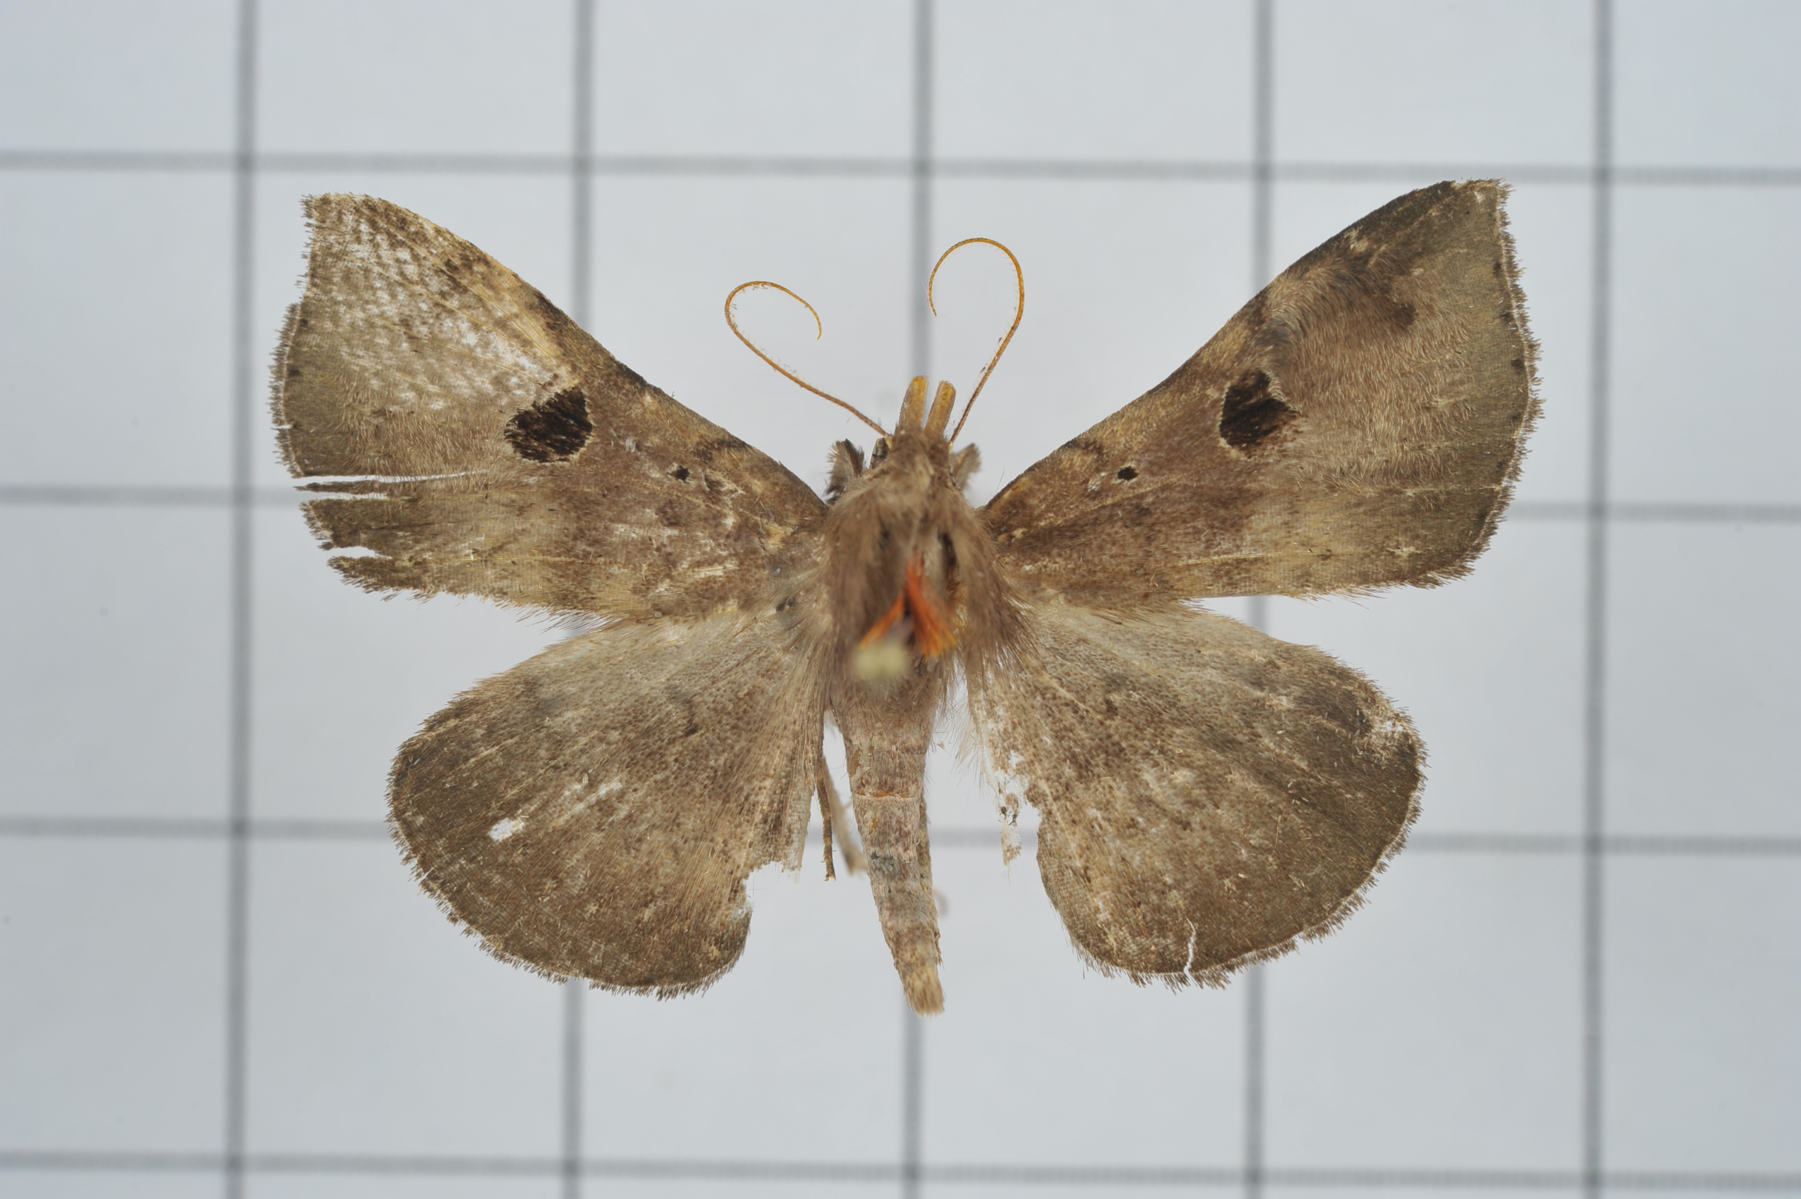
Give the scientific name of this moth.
Mosopia punctilinea
